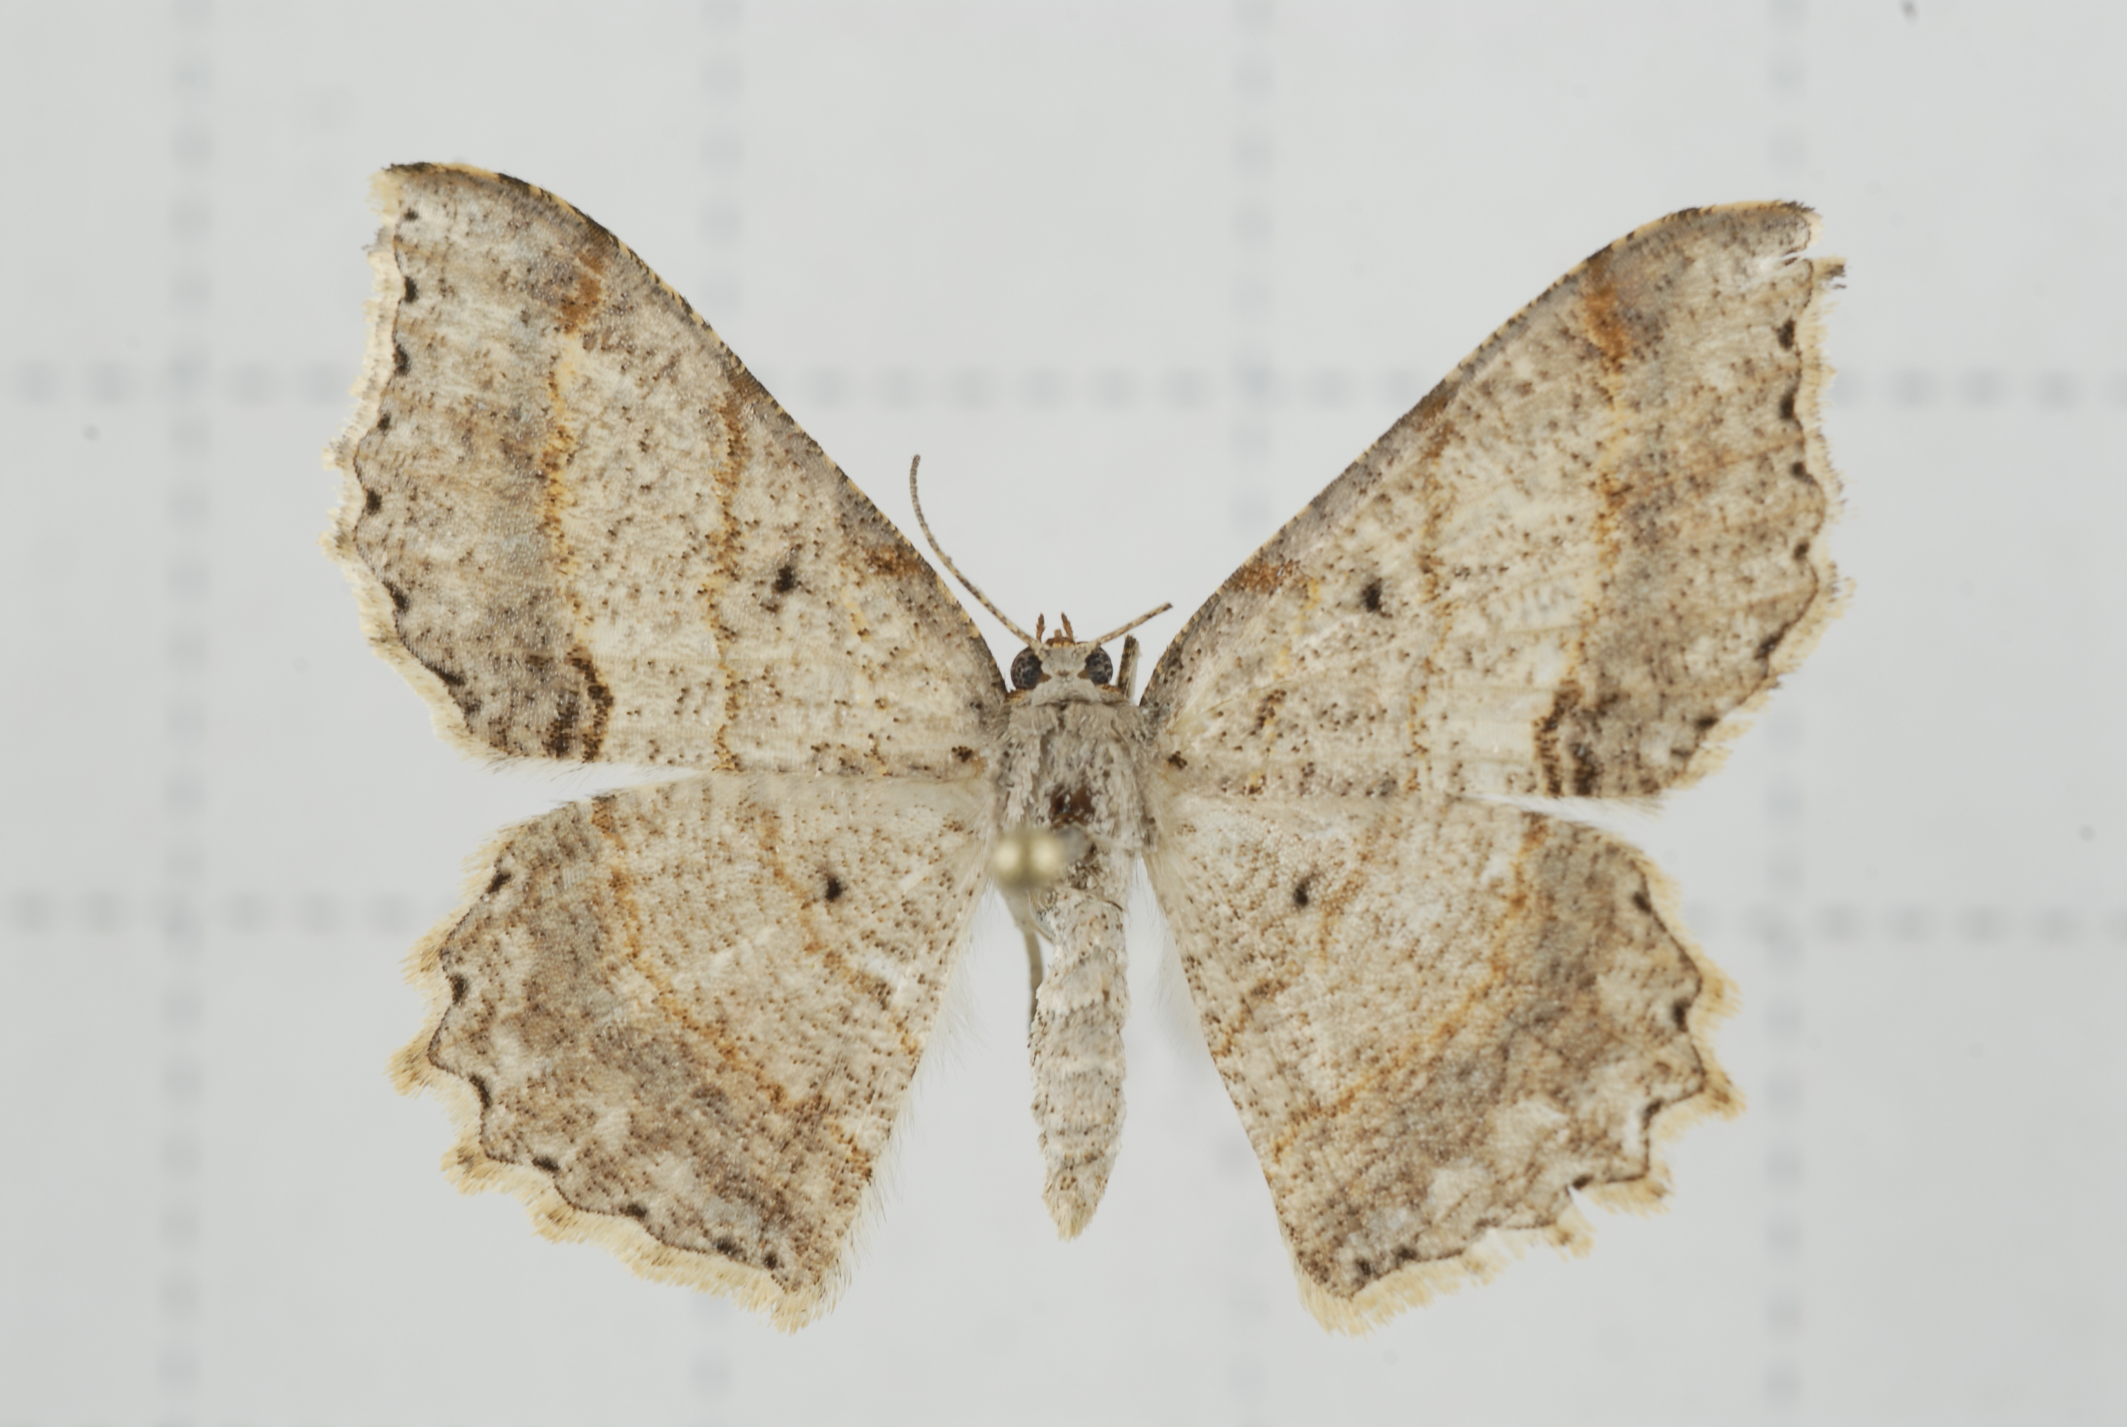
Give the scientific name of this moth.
Calletaera basipuncta
